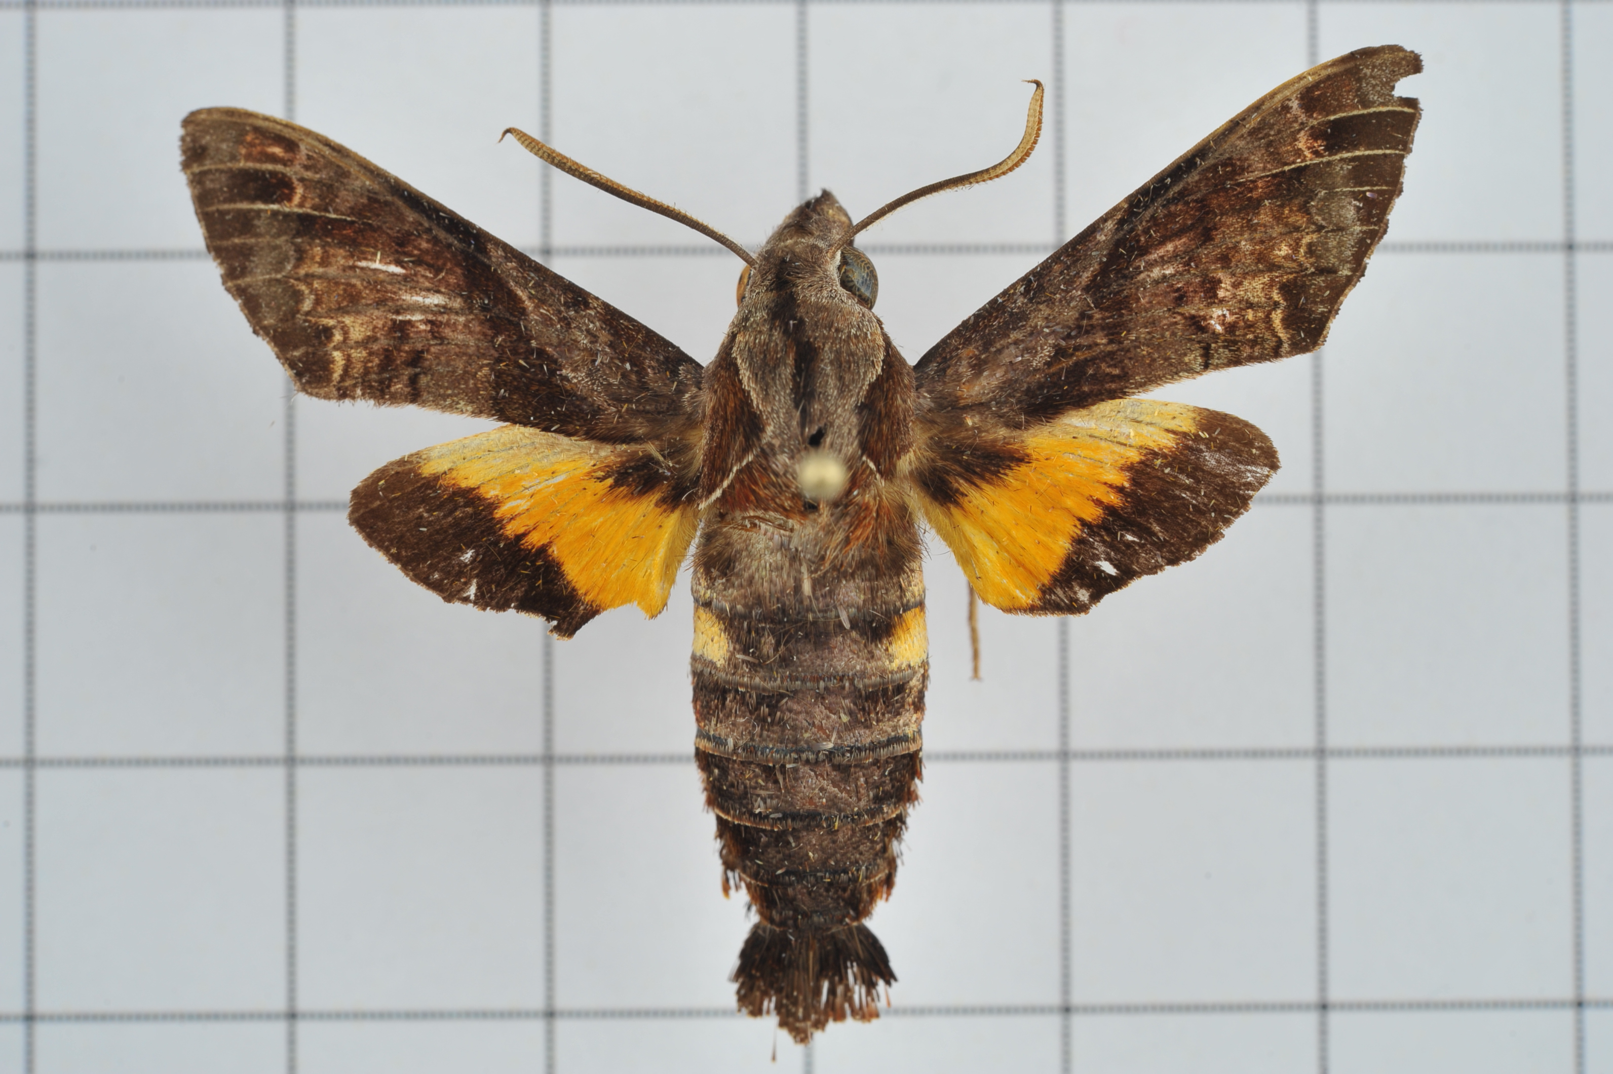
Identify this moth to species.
Macroglossum fritzei
